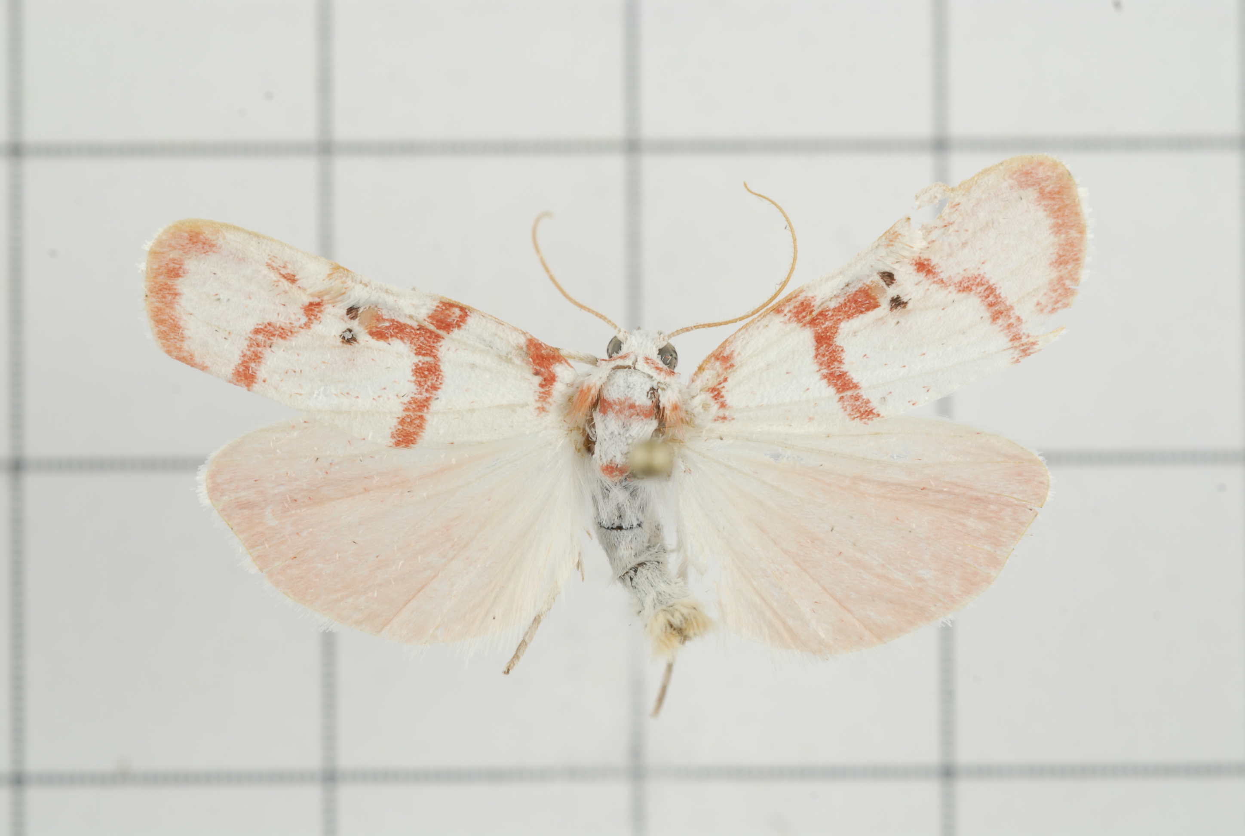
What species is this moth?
Cyana hamata hamata
